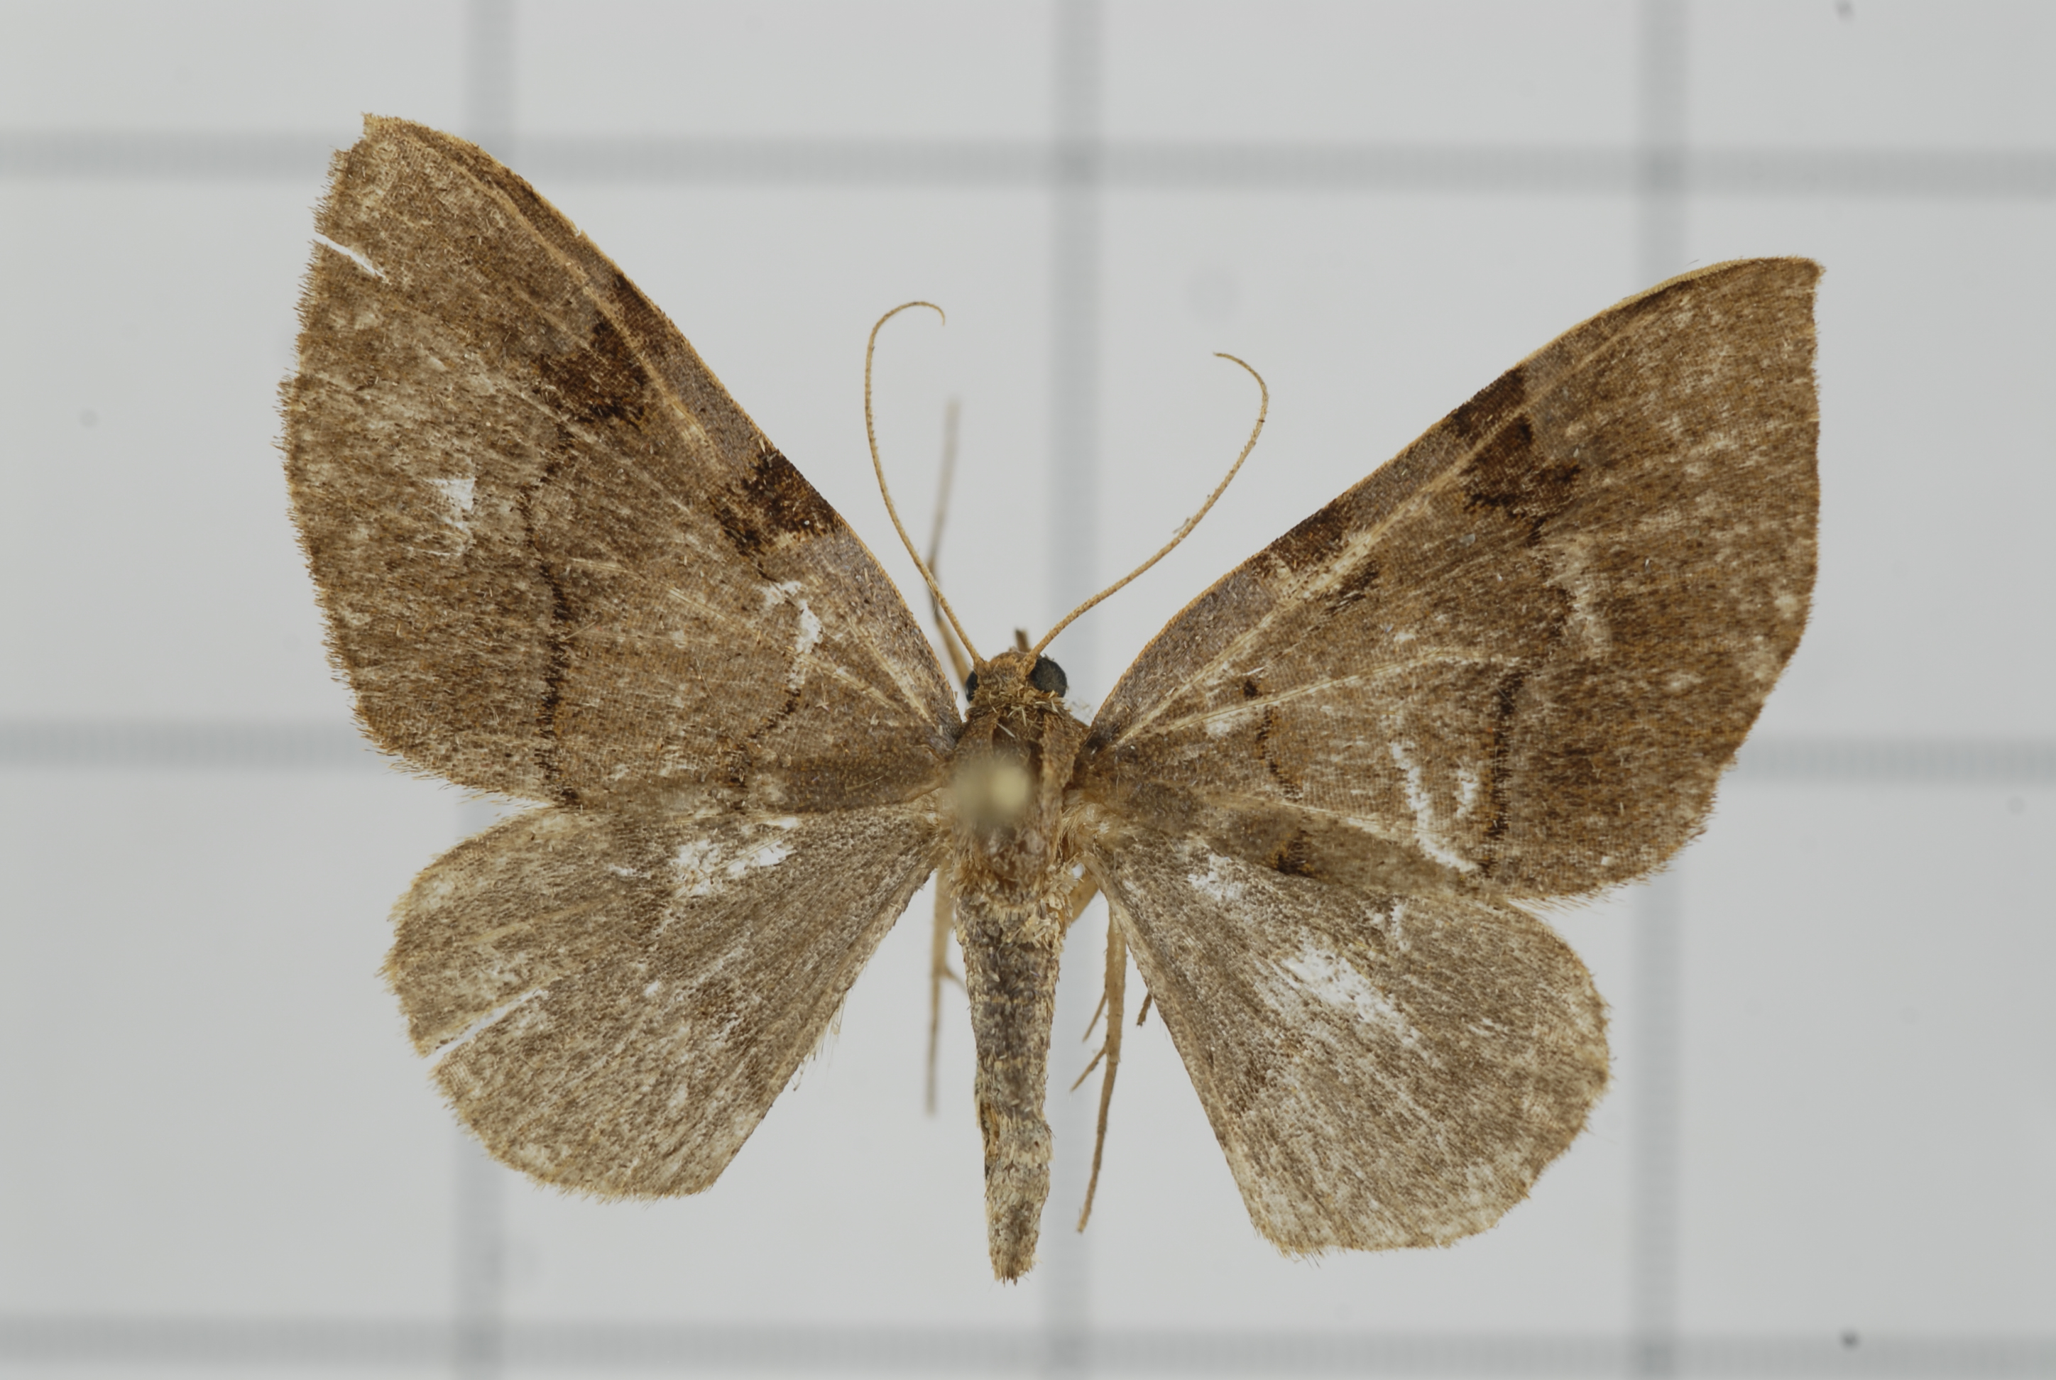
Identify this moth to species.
Heterophleps violescens
